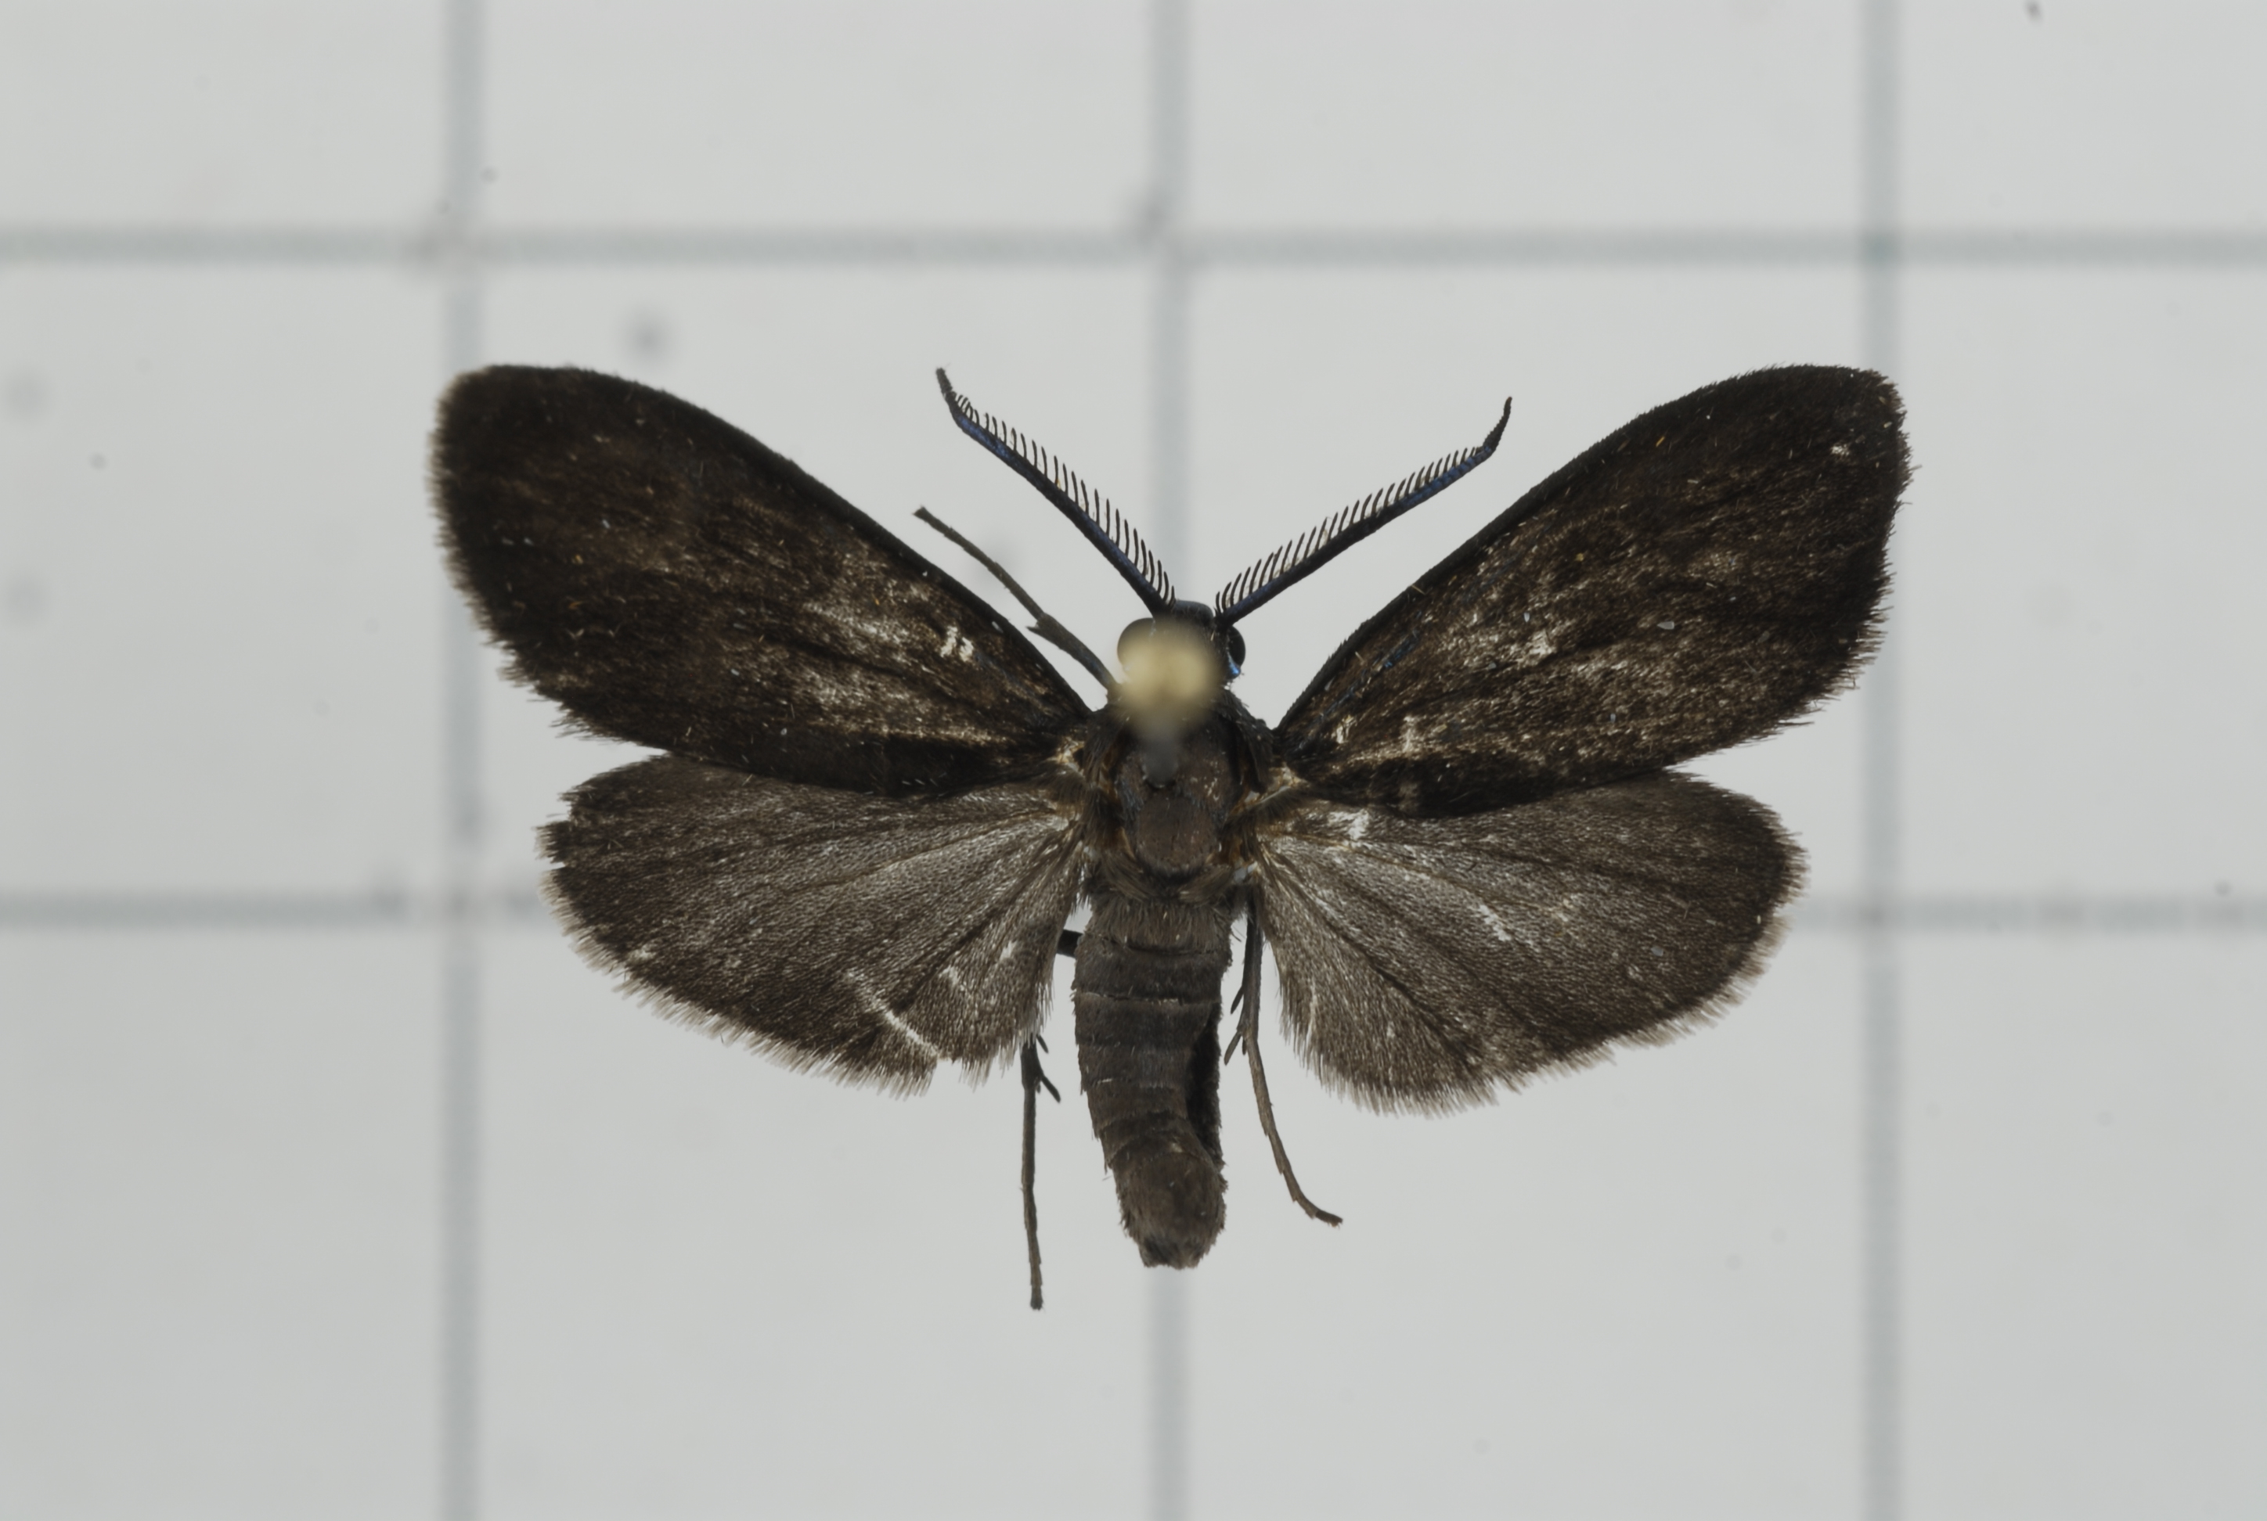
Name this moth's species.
Clelea formosana simplicior
